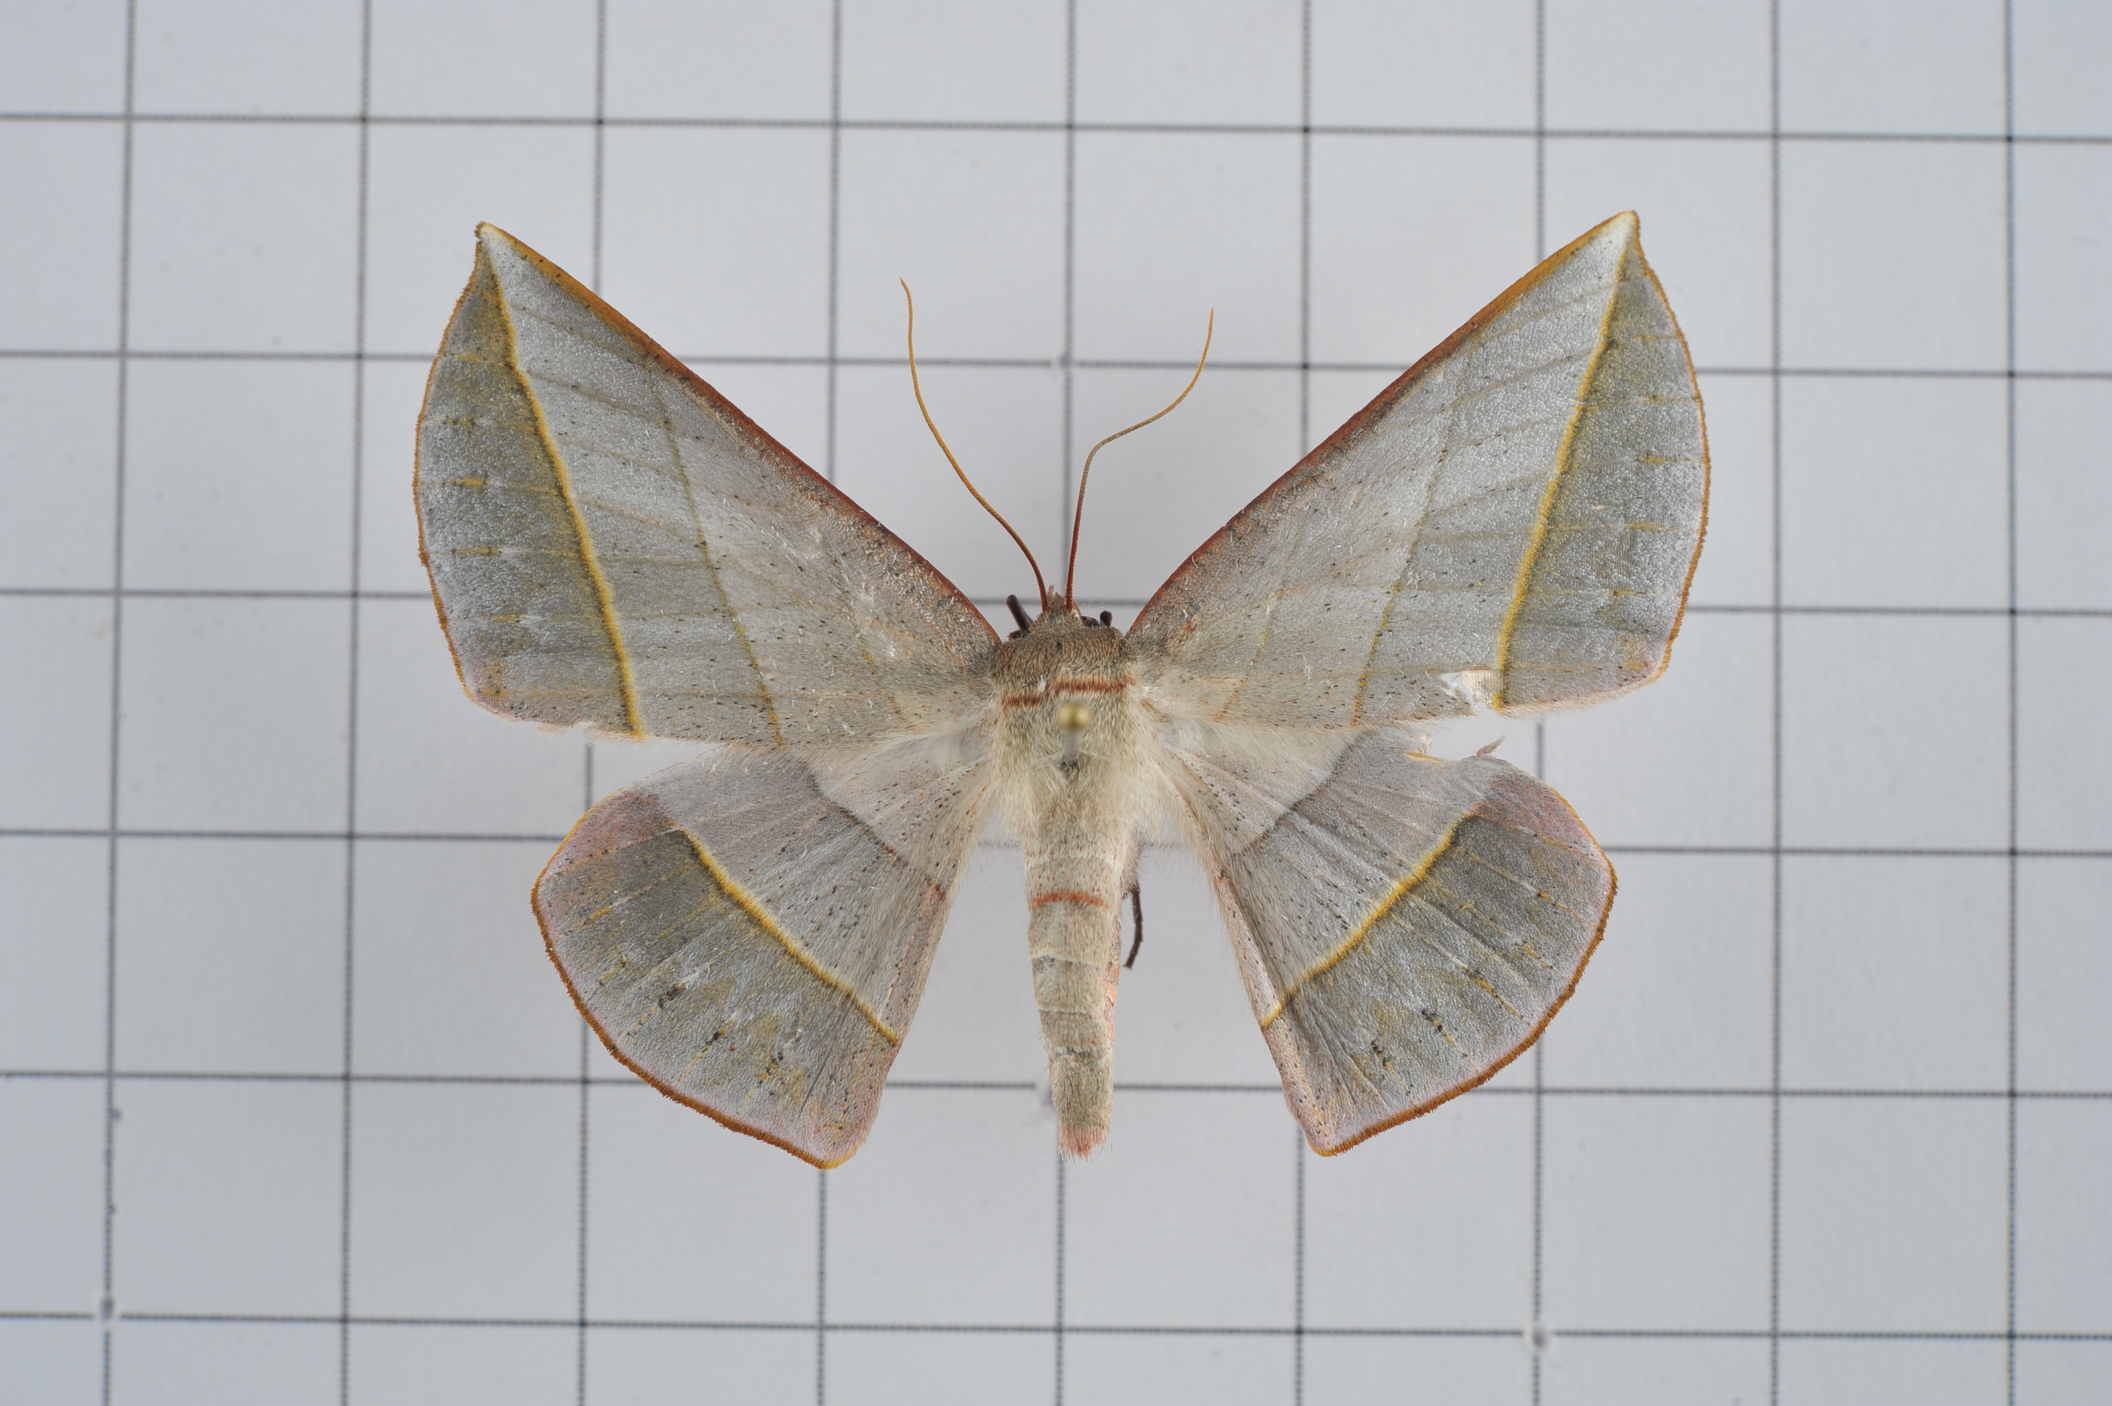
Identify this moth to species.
Sarcinodes aequilinearia
